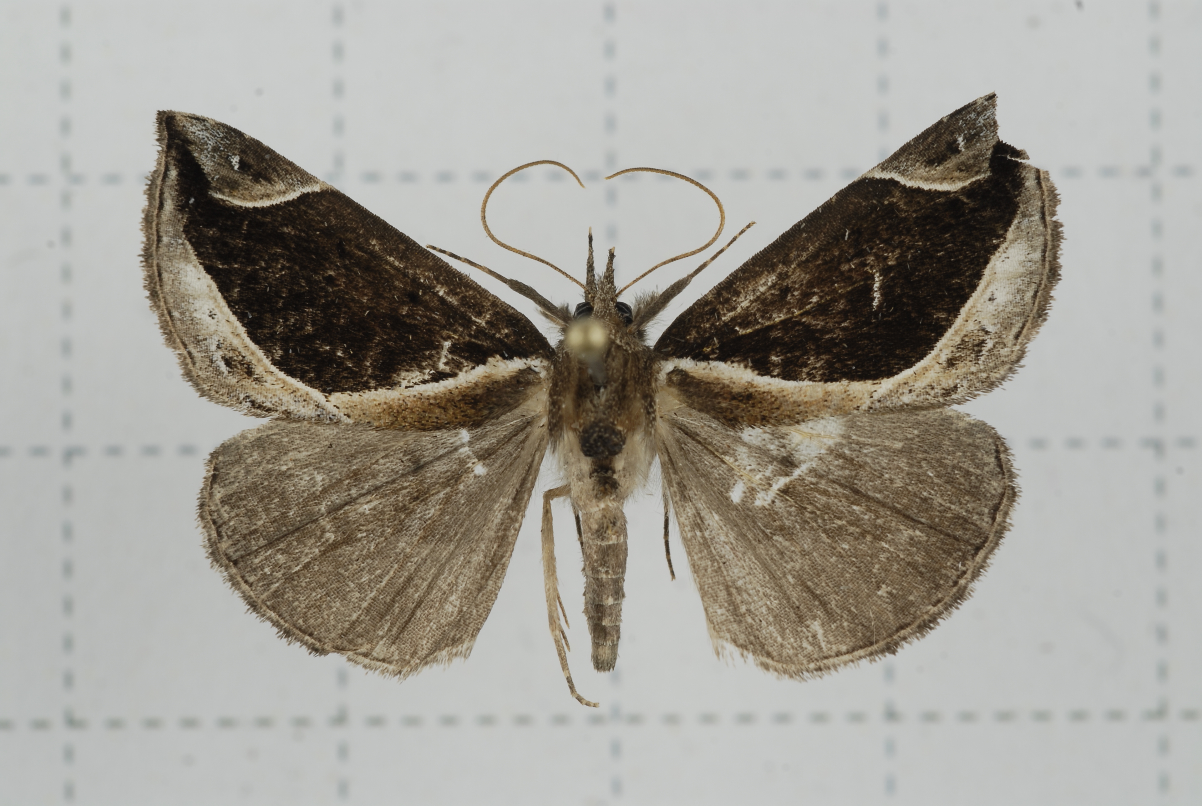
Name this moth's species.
Hypena perspicua
